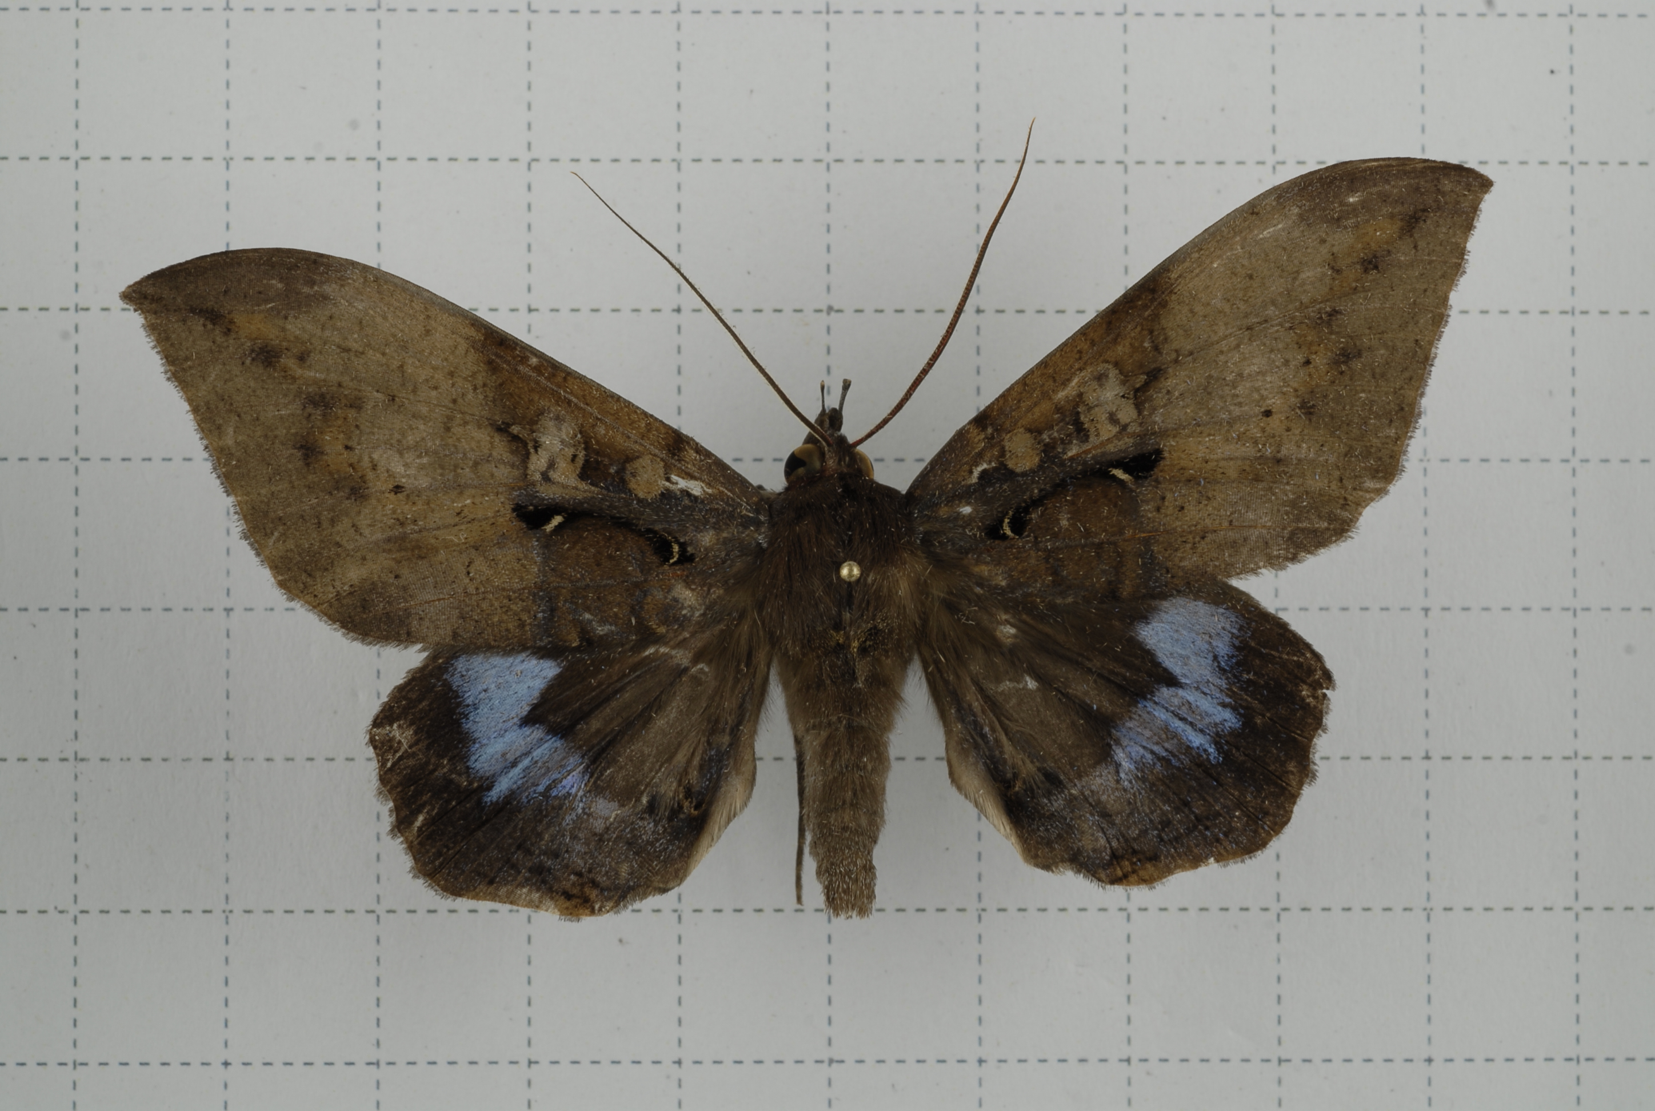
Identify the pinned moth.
Ischyja manlia manlia
